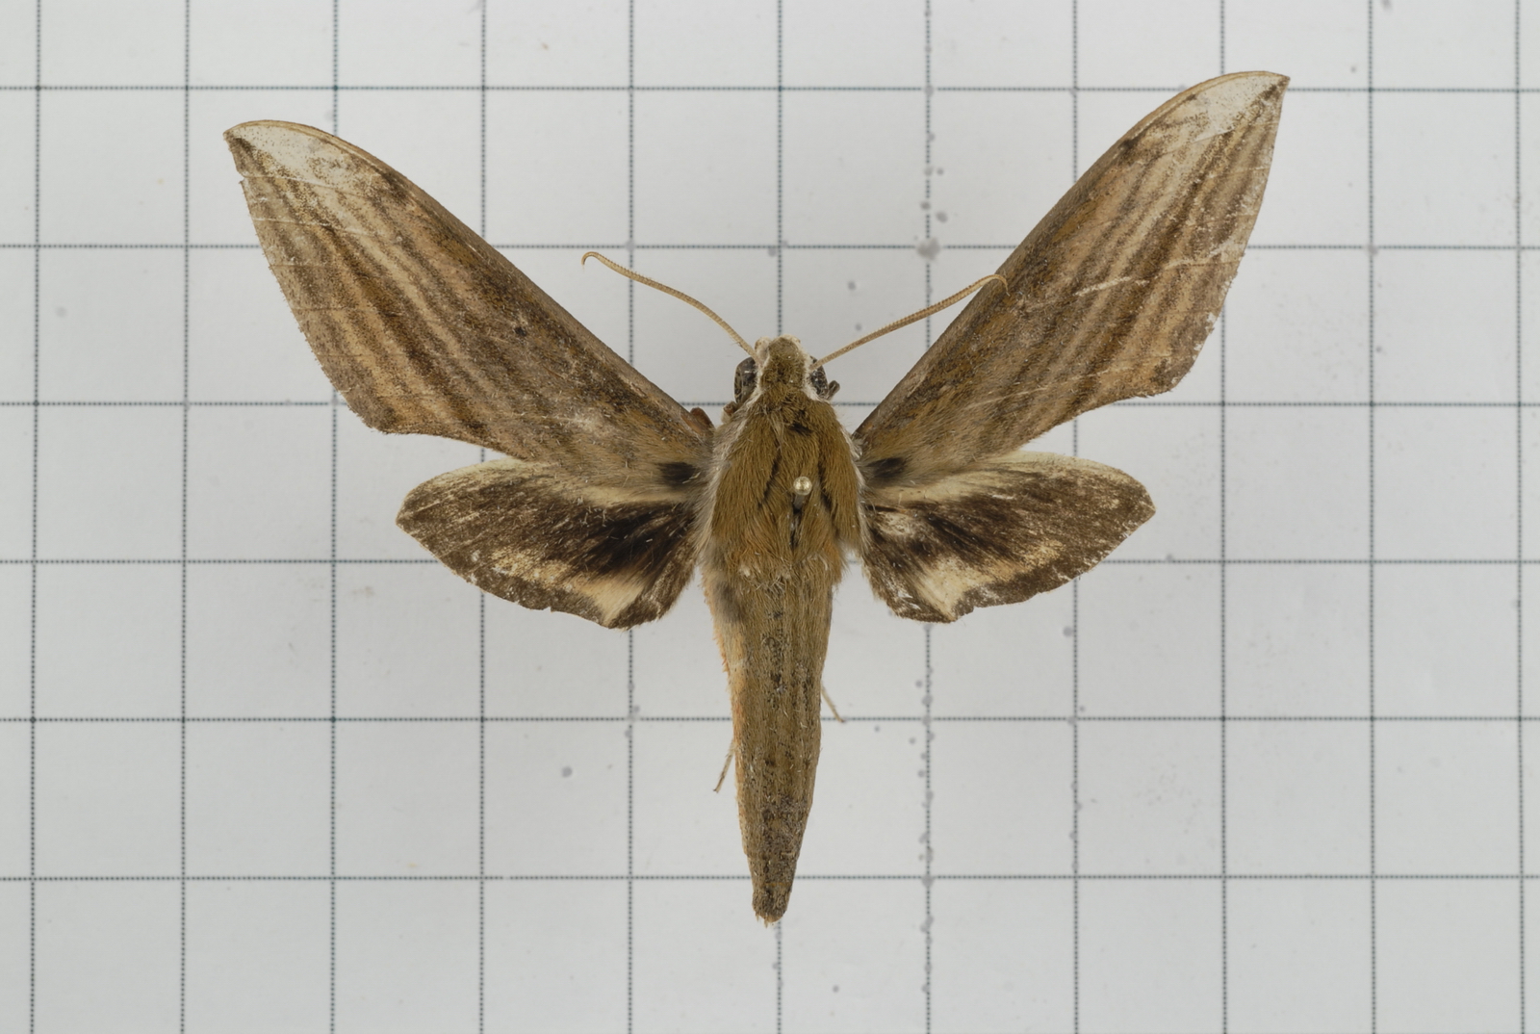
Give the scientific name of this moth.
Cechetra minor
